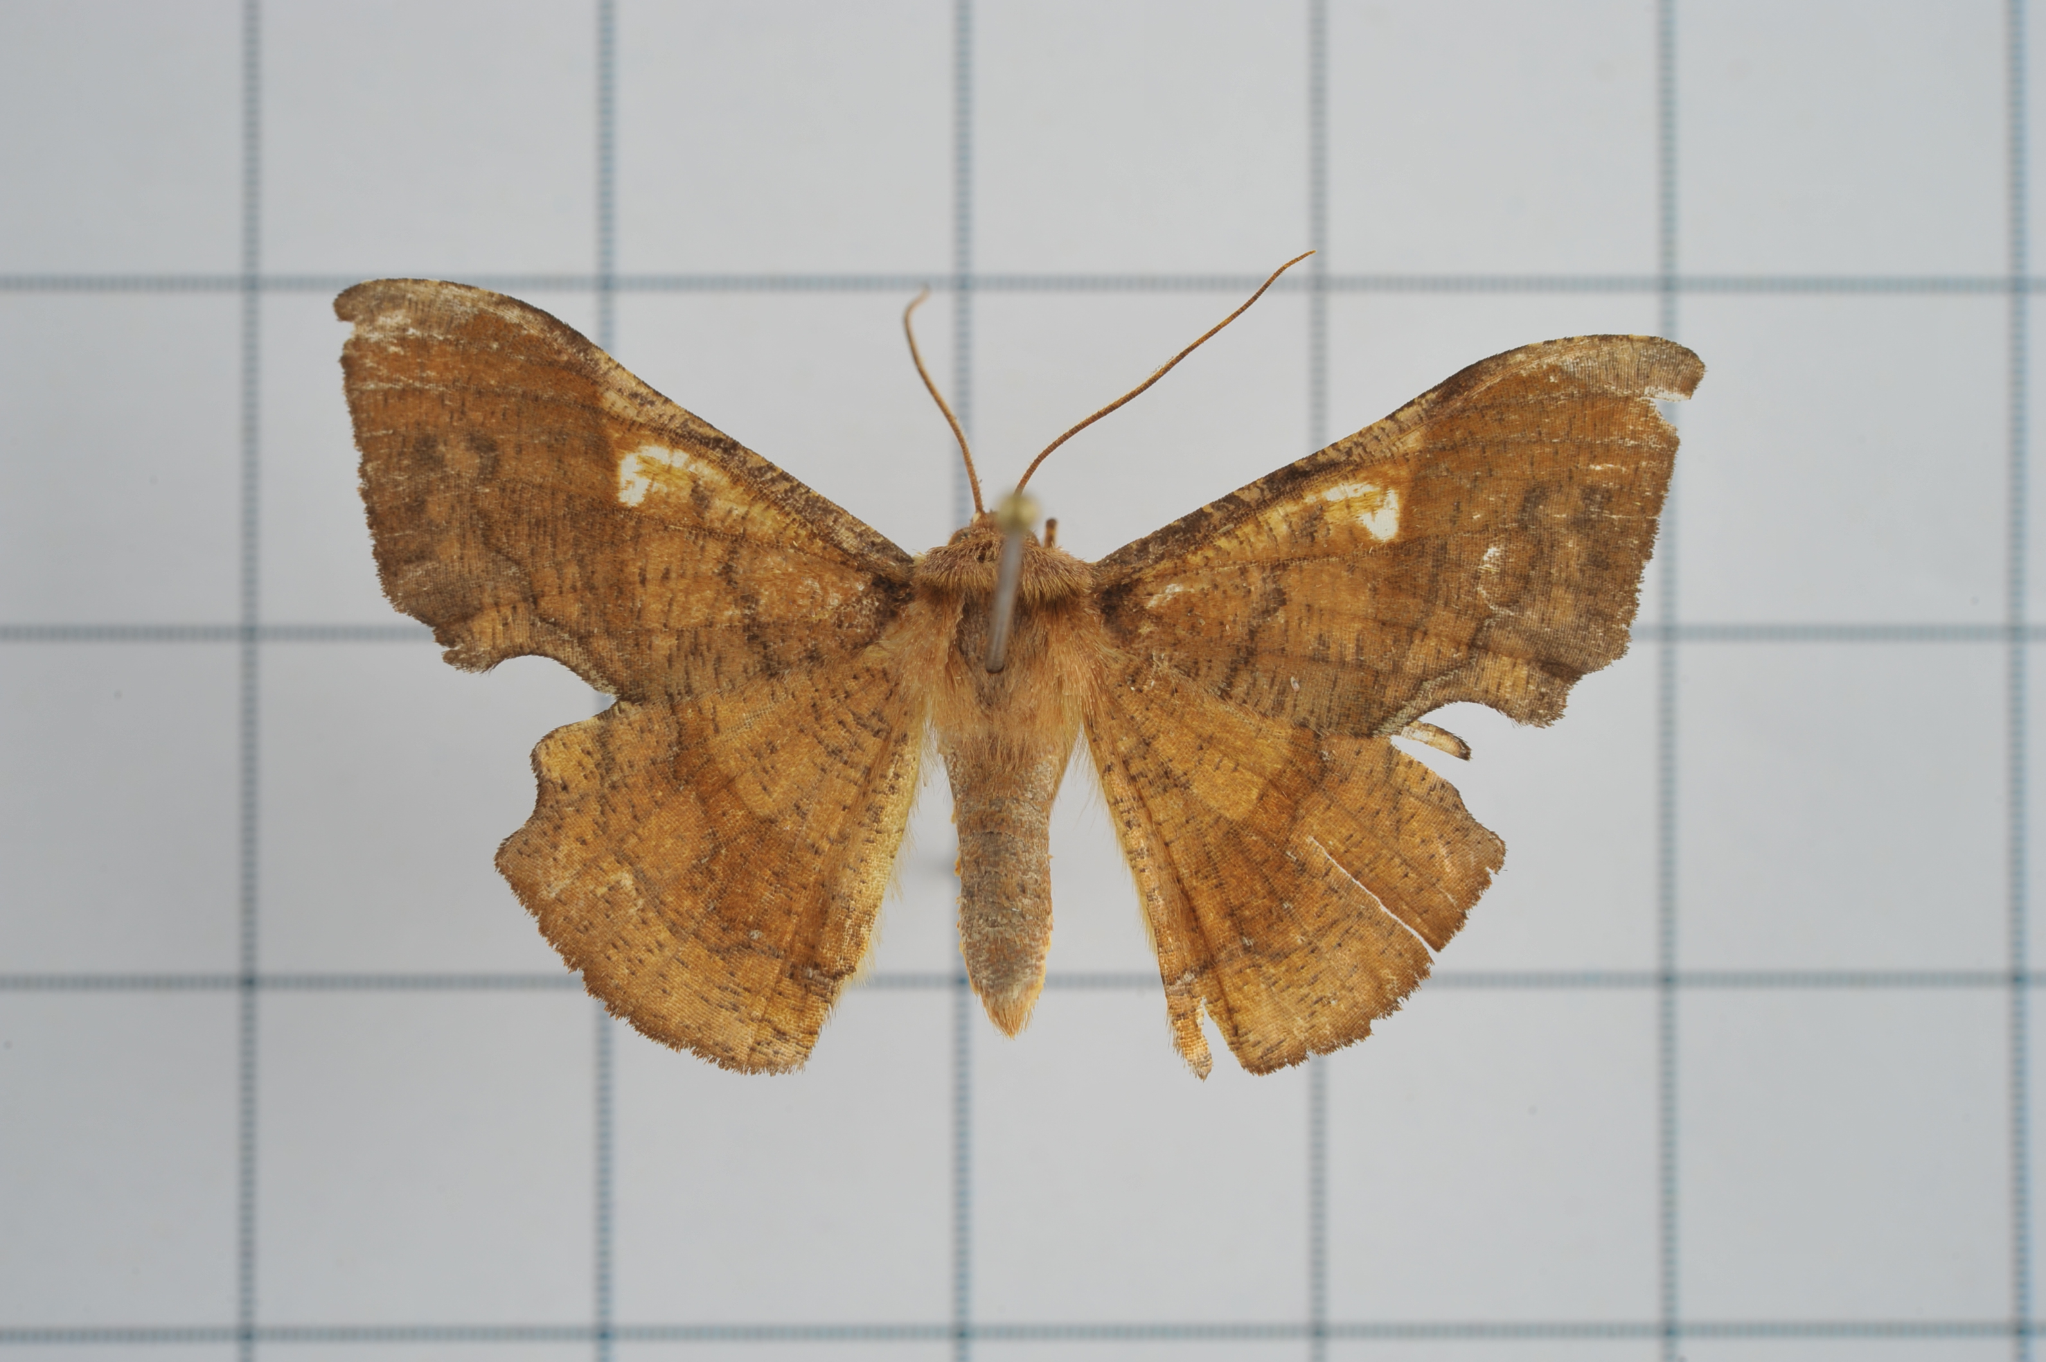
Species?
Fascellina chromataria
